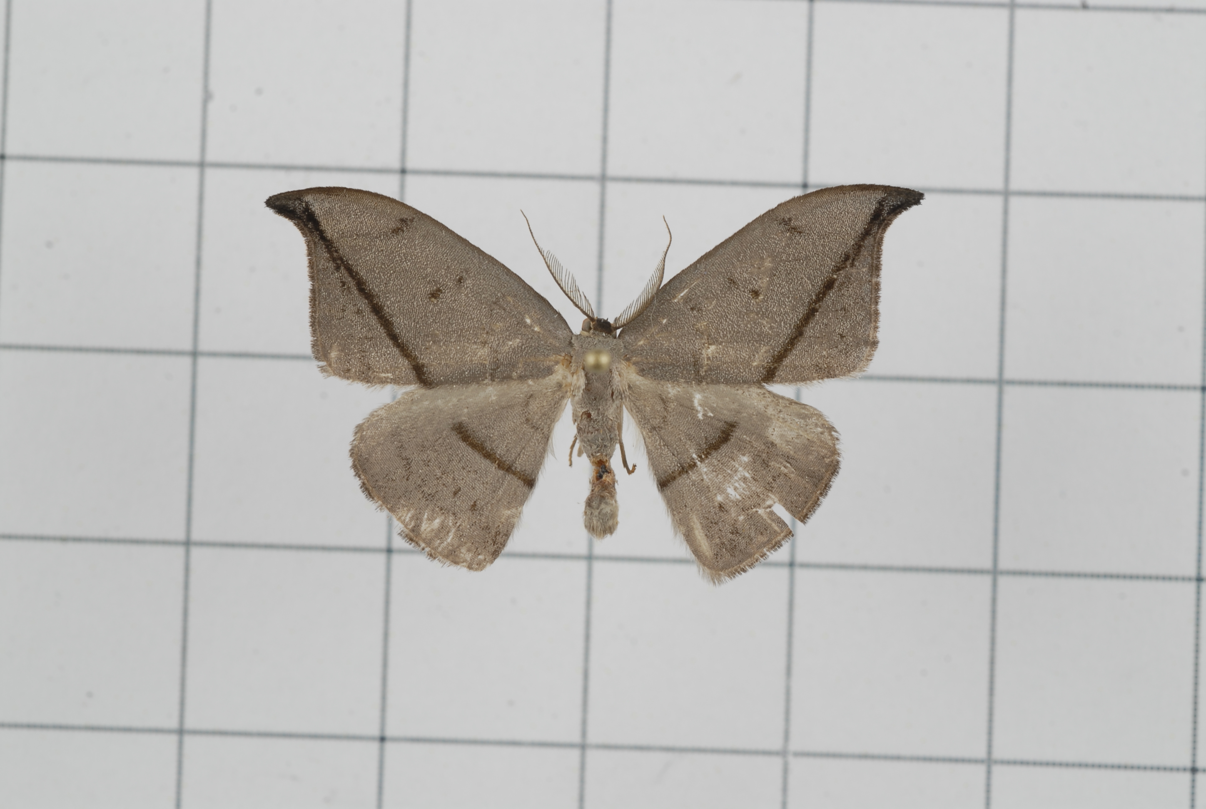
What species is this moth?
Albara reversaria opalescens
